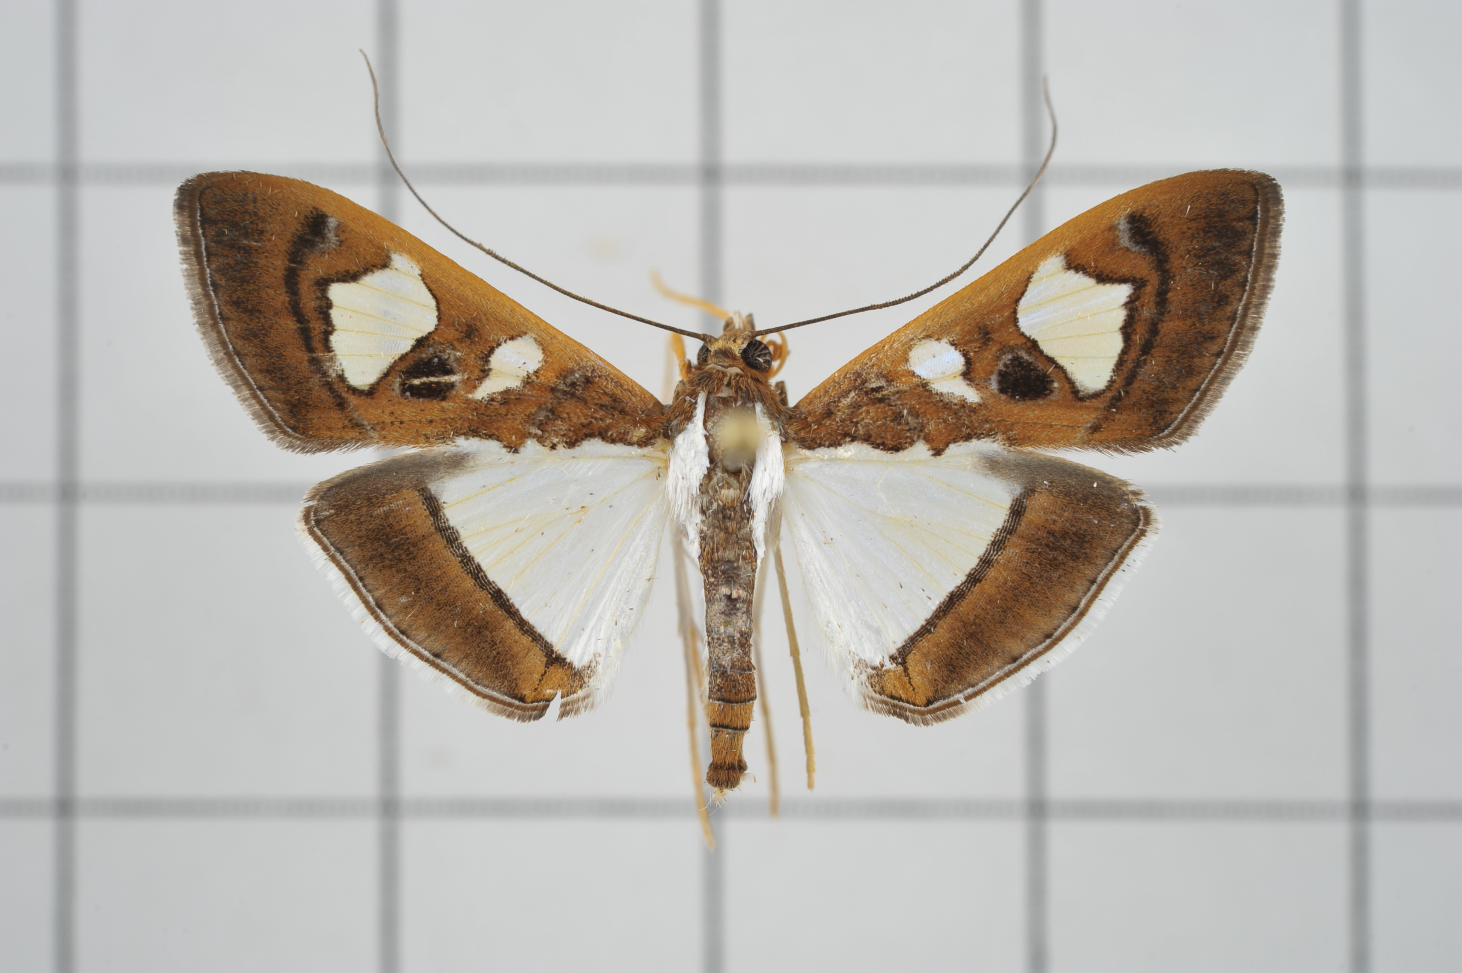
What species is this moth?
Glyphodes bivitralis
